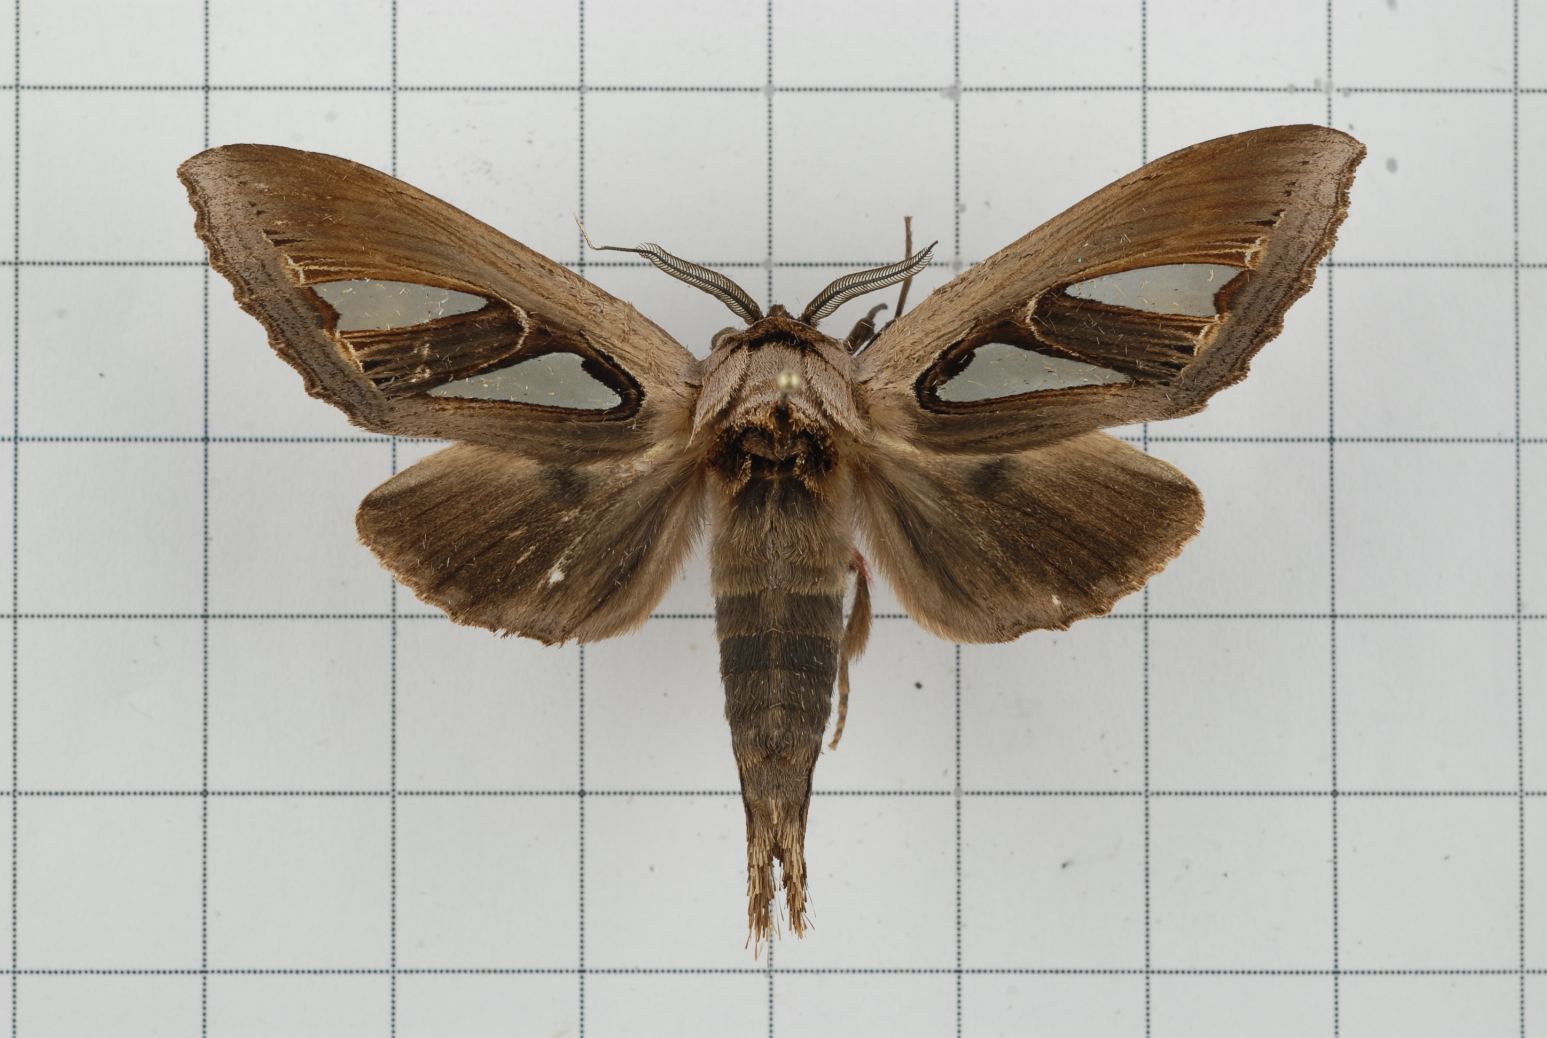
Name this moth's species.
Tarsolepis japonica
